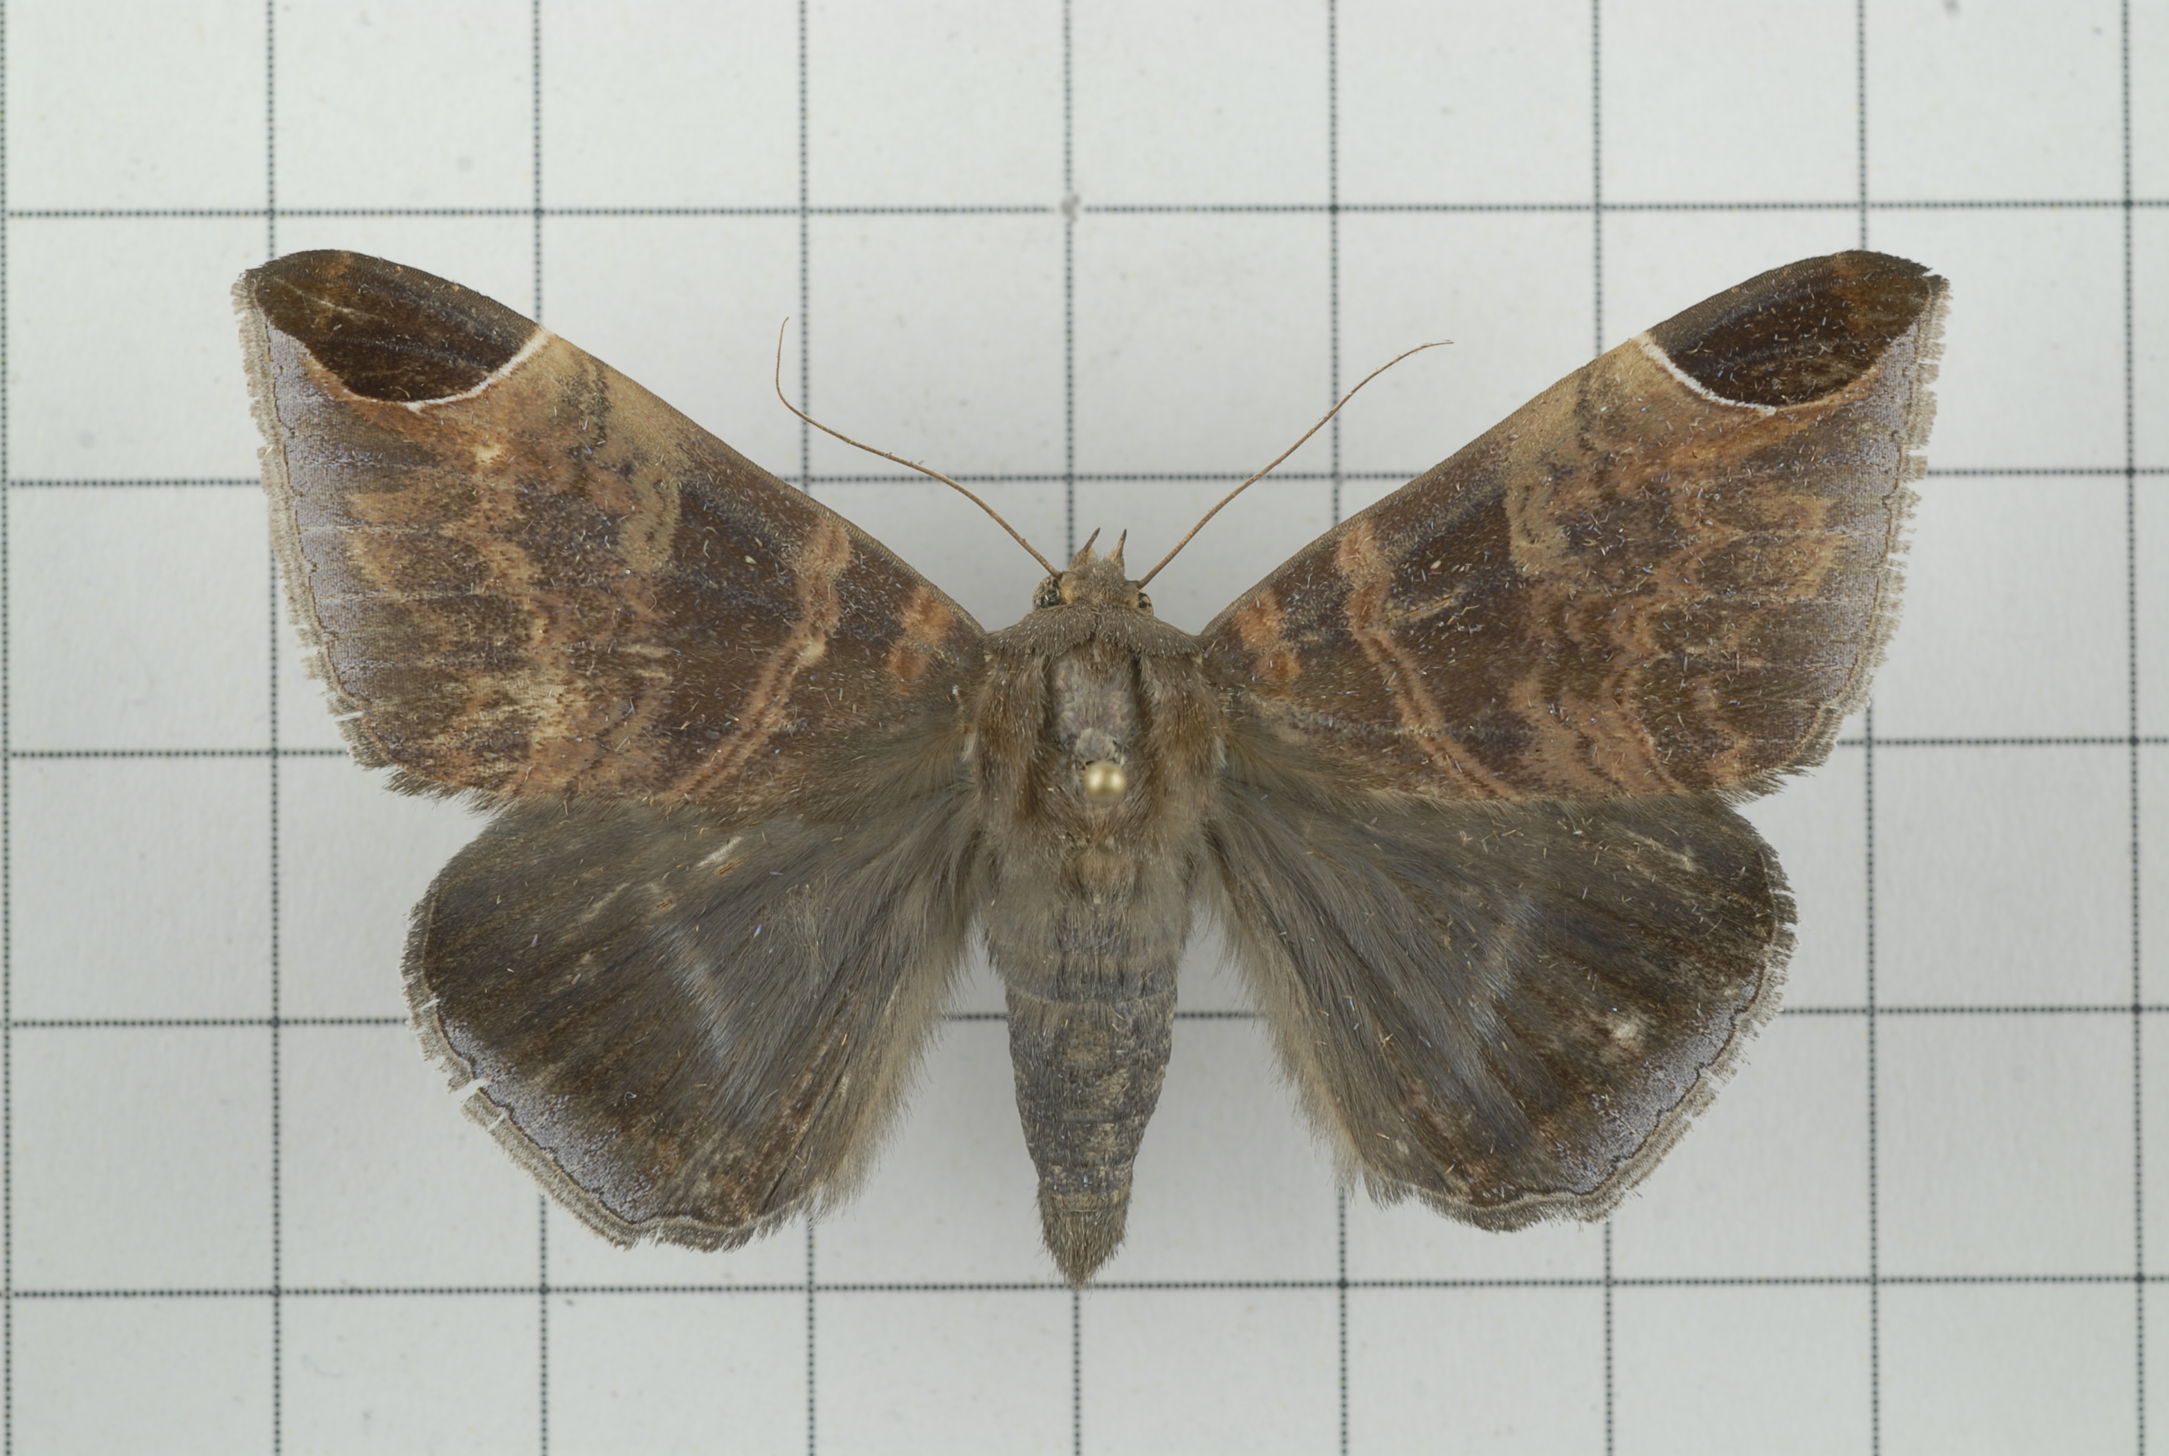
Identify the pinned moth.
Pindara illibata
